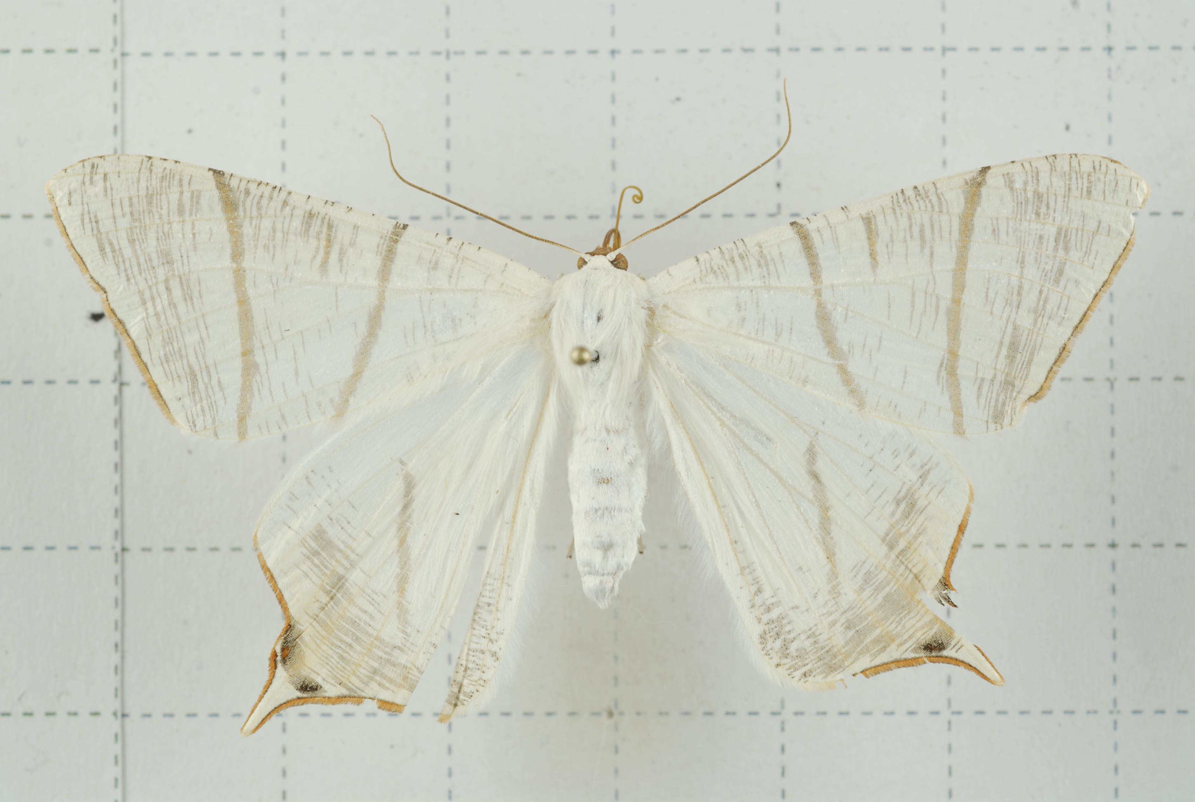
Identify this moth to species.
Ourapteryx changi
